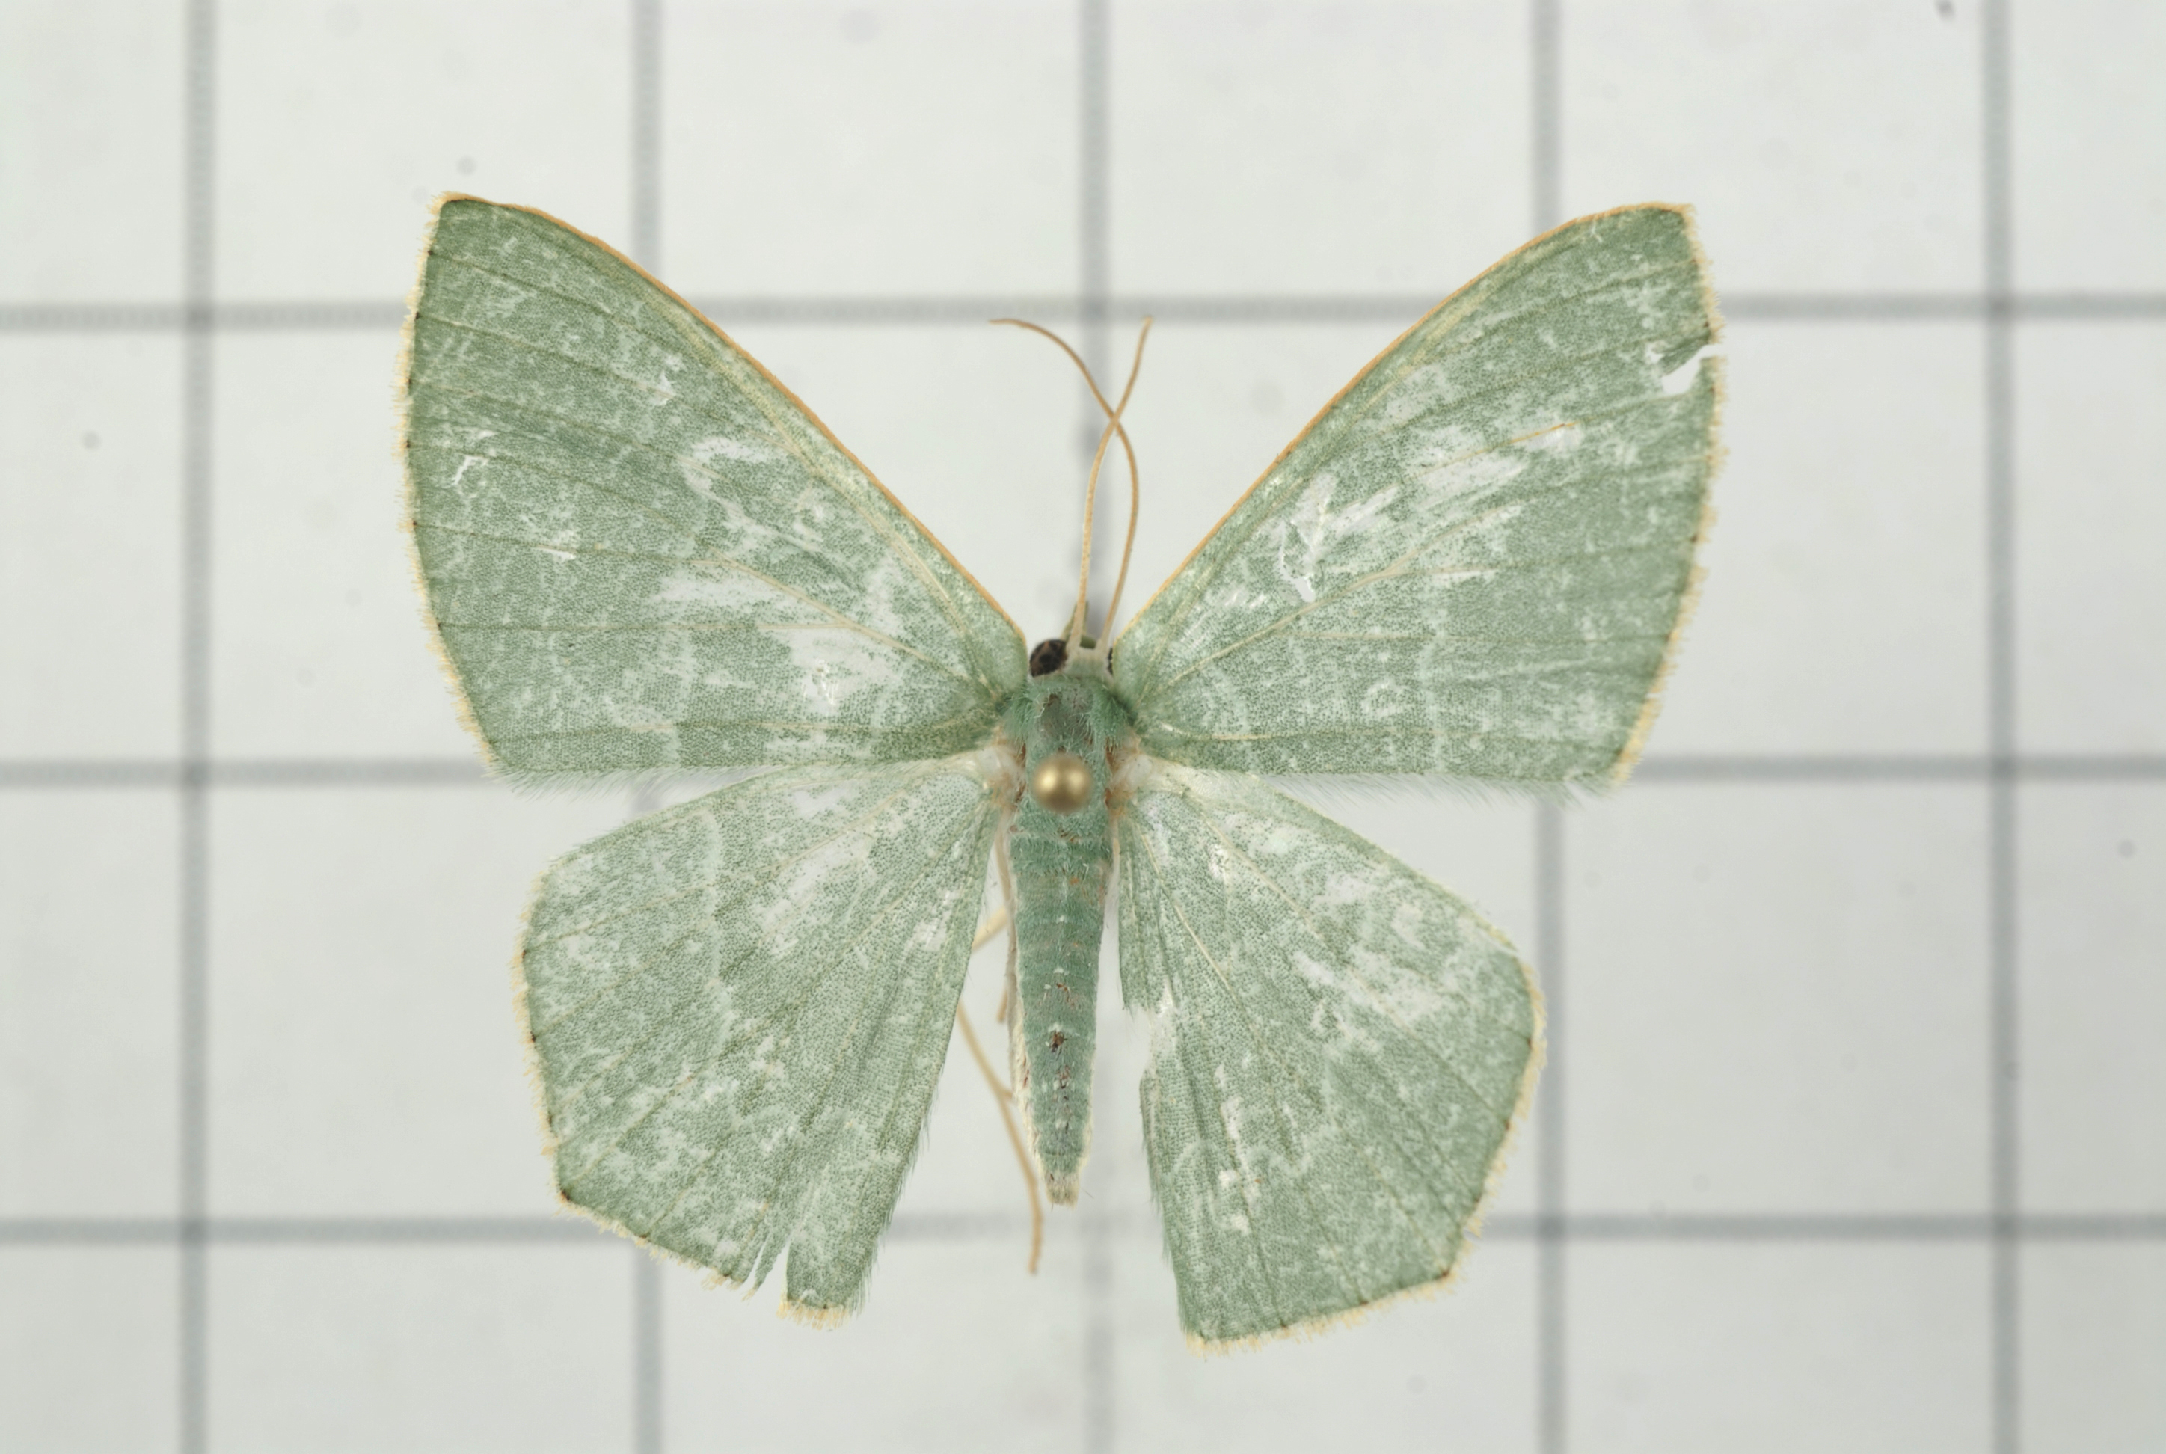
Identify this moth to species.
Thalassodes intaminata
